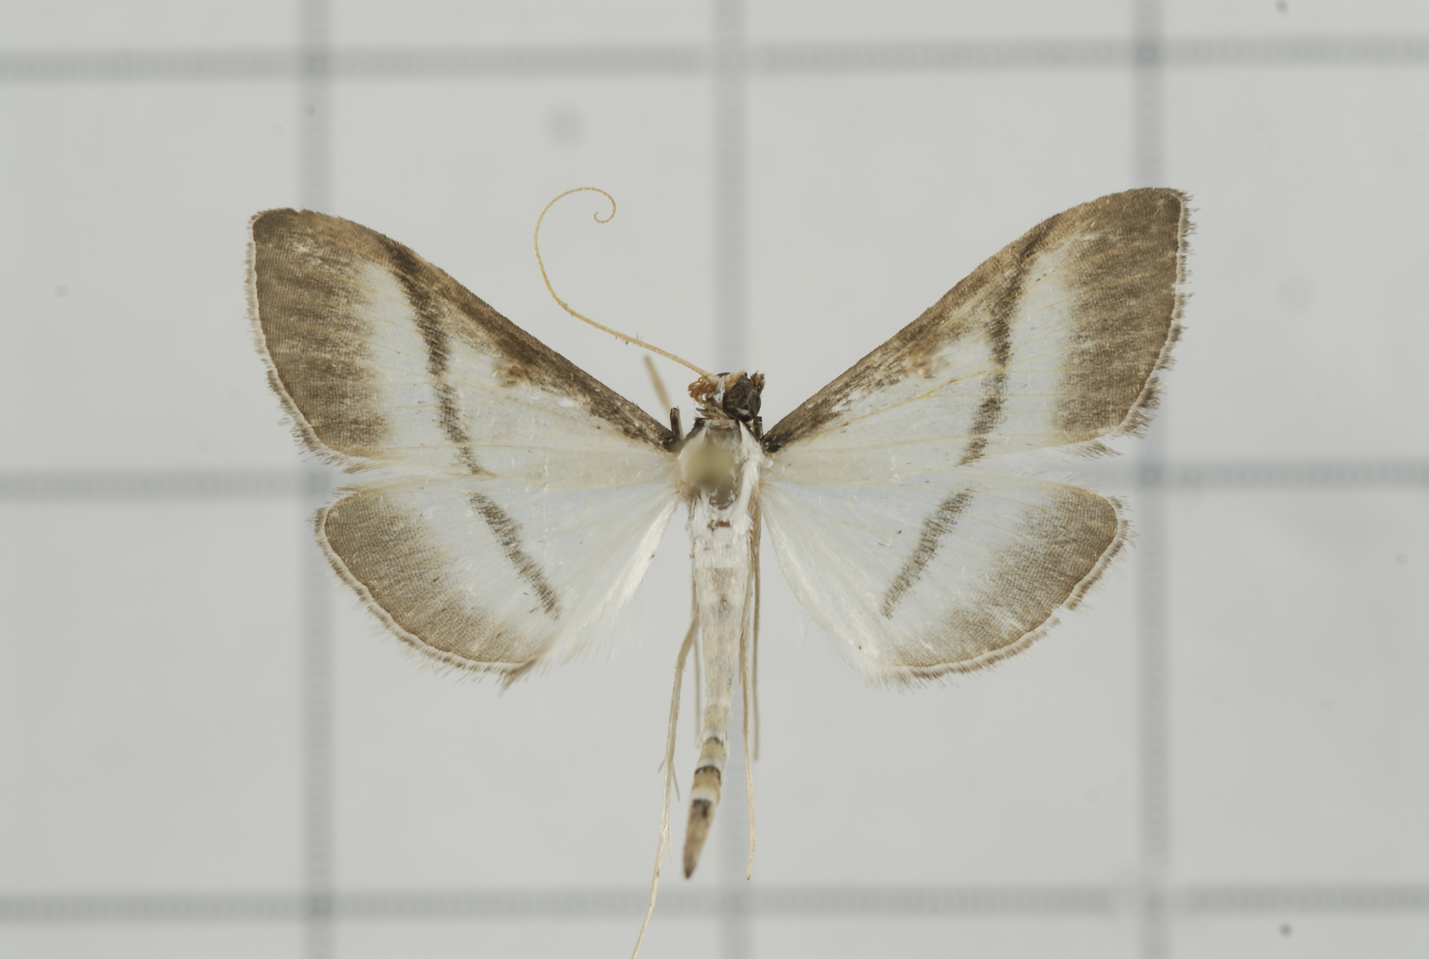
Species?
Bradina diagonalis
